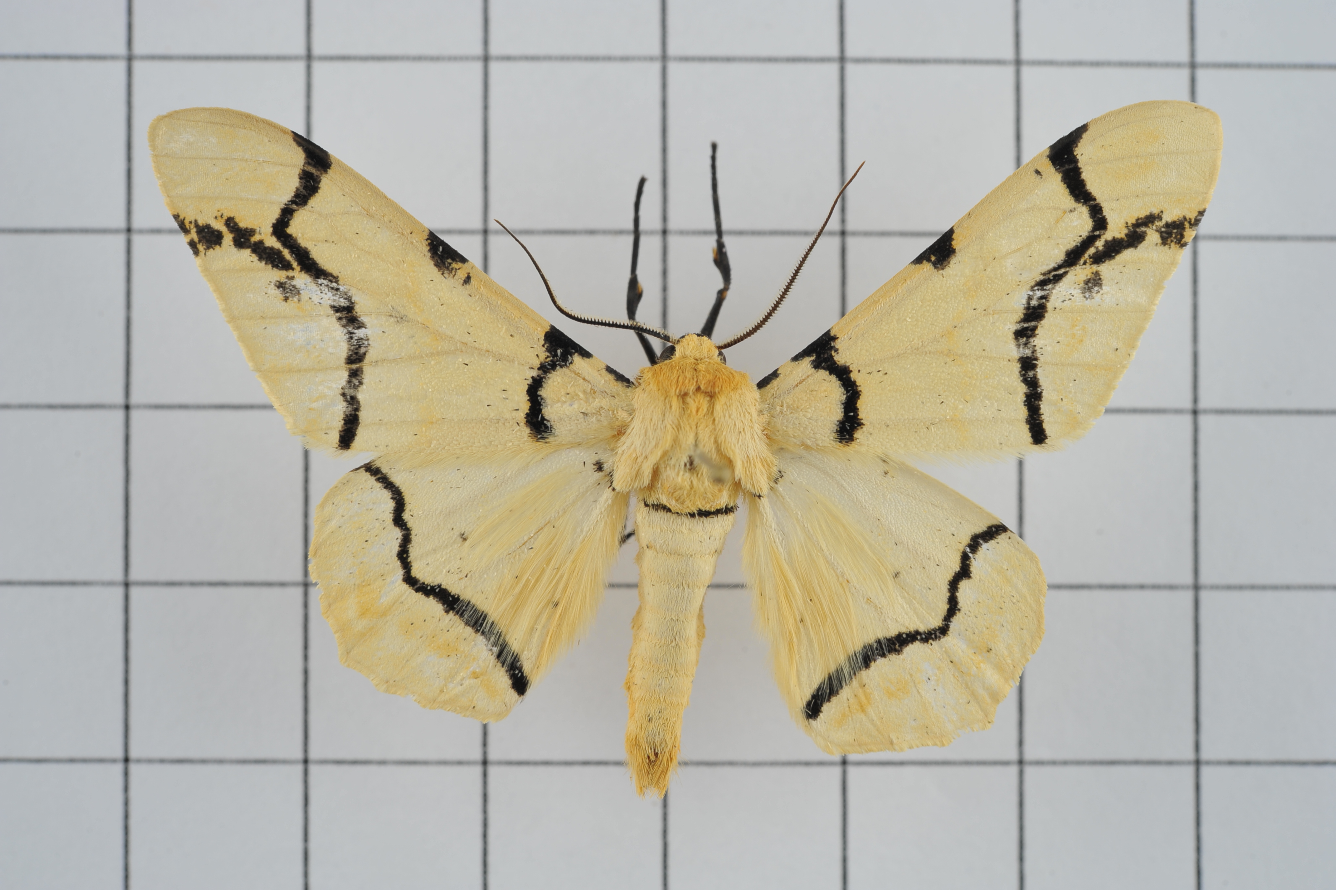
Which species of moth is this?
Biston perclara
